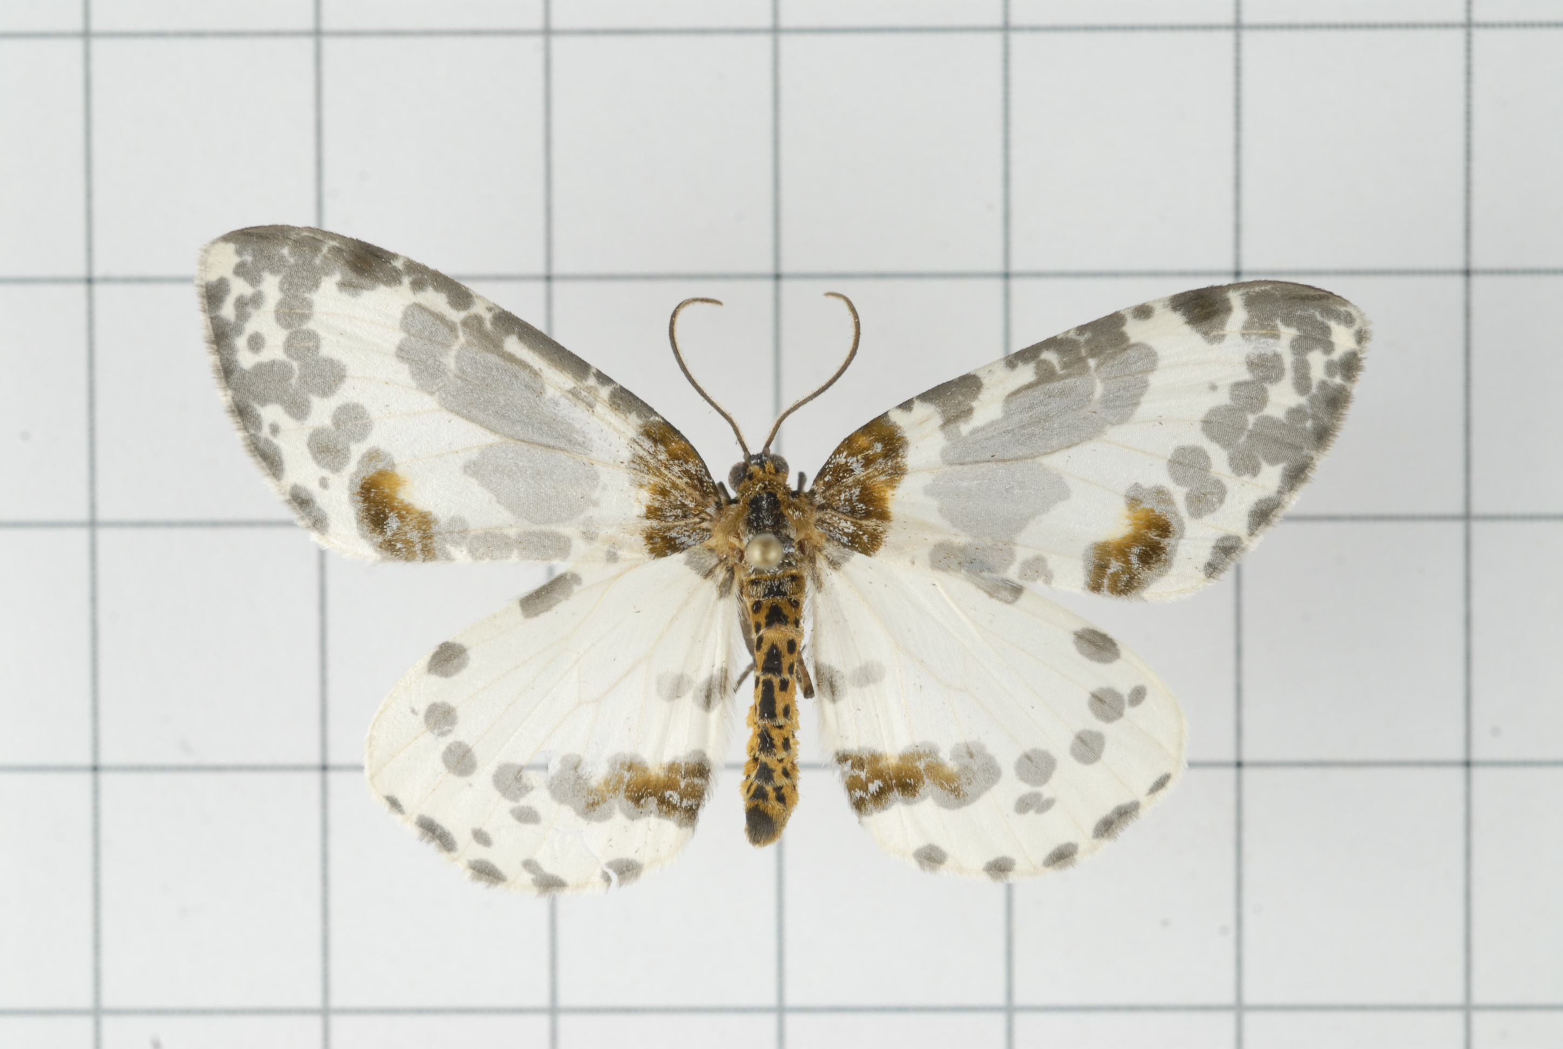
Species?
Abraxas adilluminata
